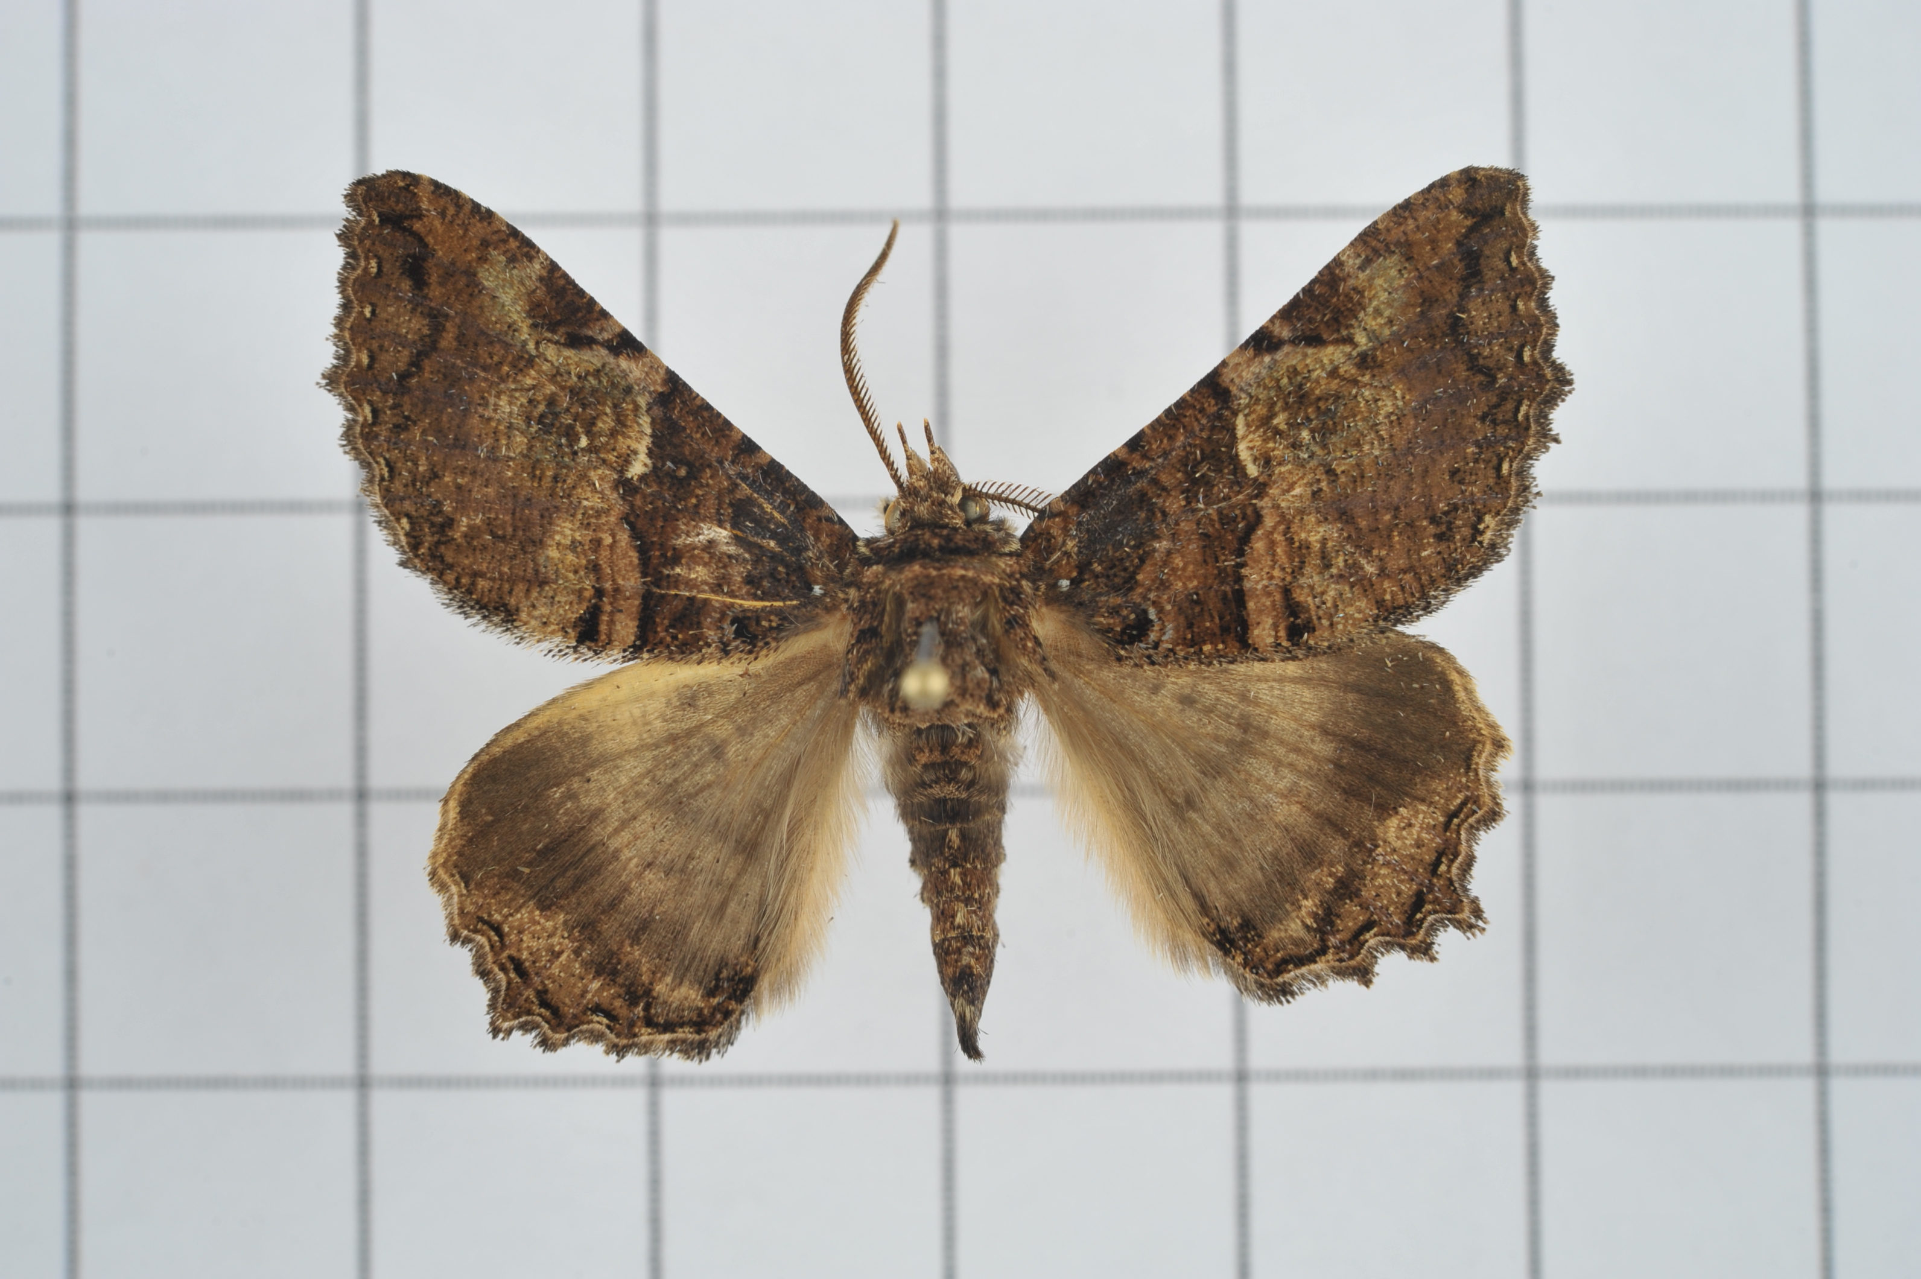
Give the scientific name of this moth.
Daddala lucilla
